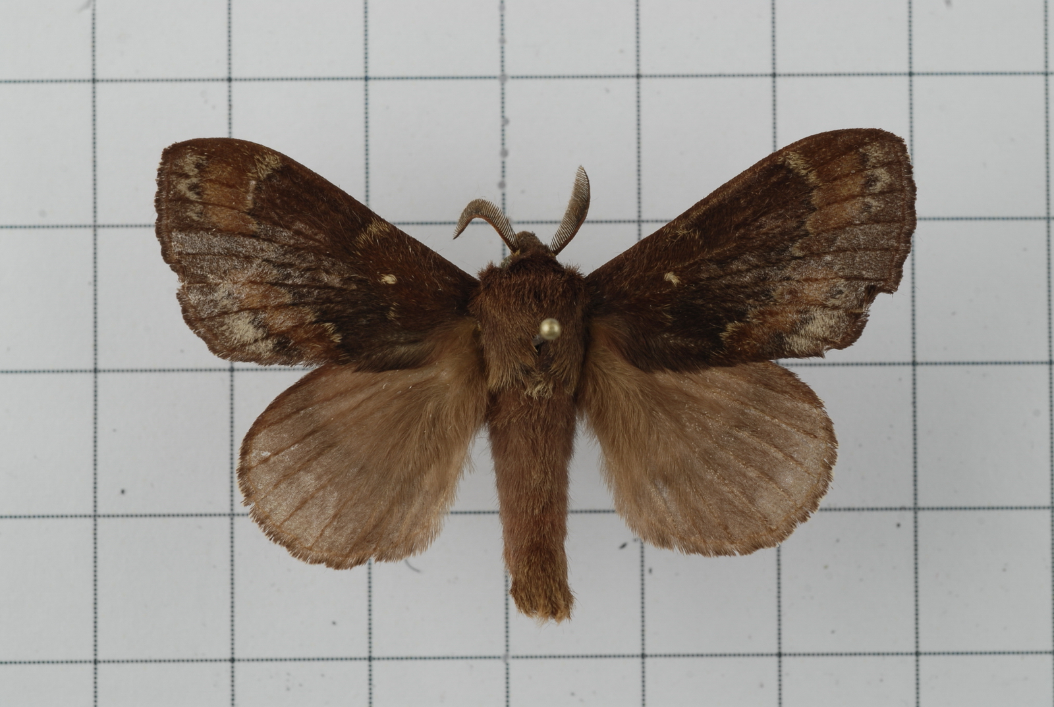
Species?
Dendrolimus arizana
